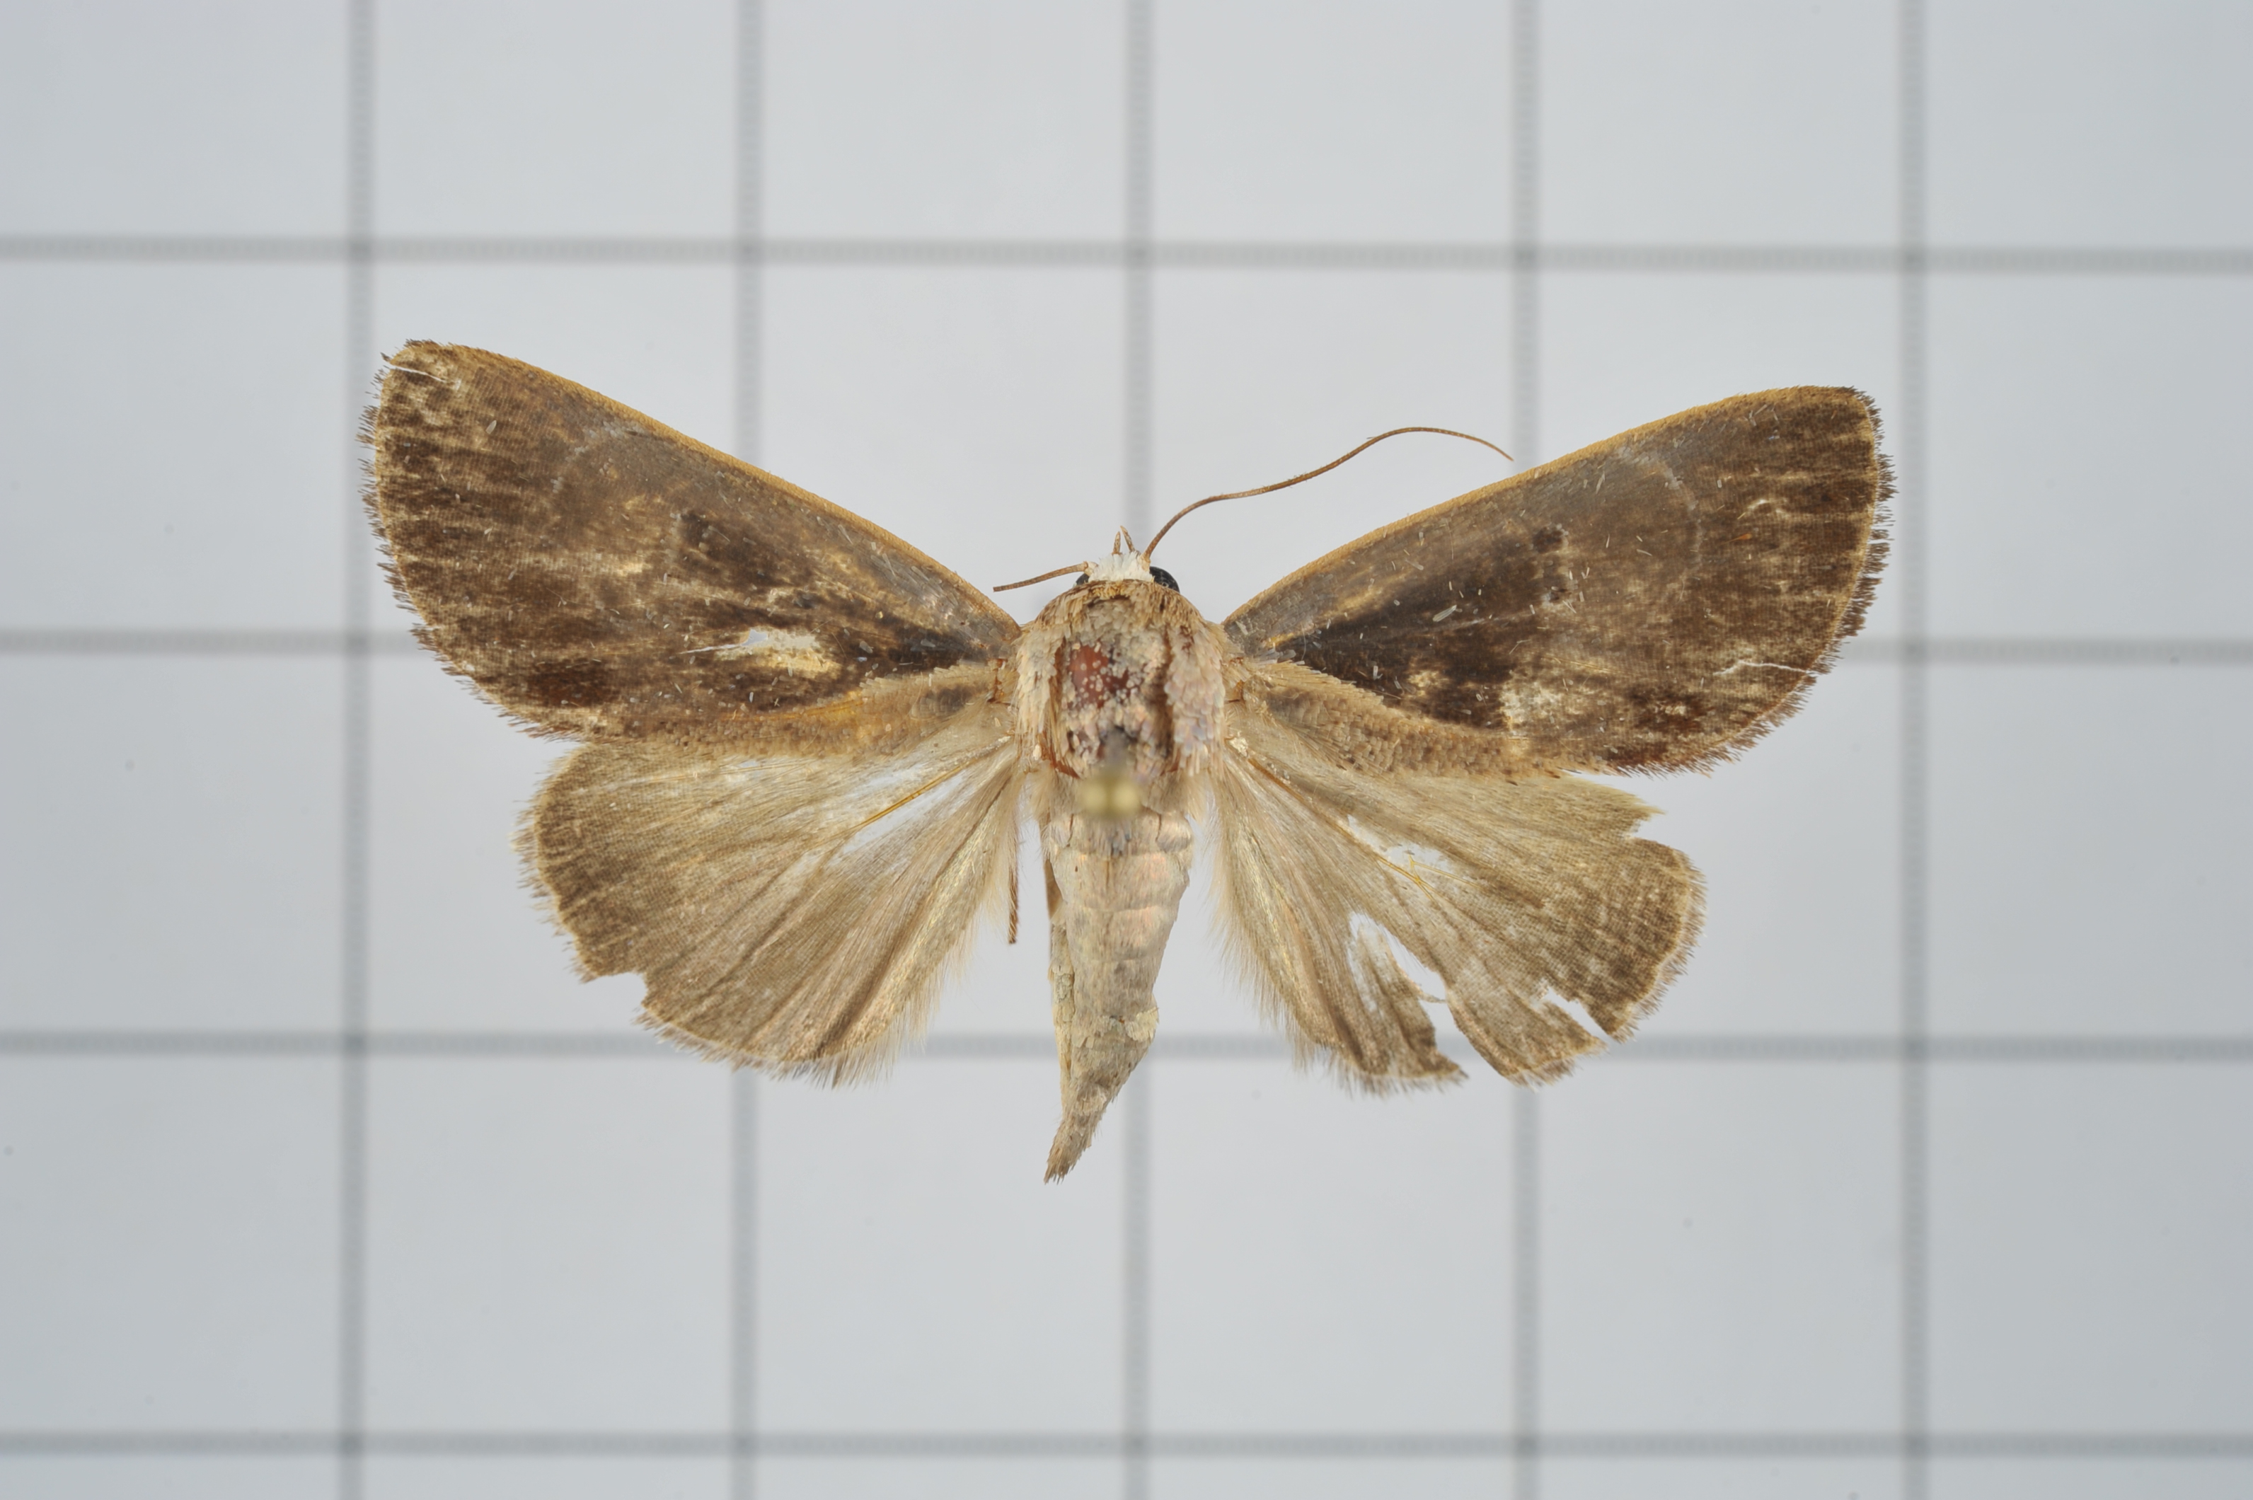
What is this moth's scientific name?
Westermannia elliptica elliptica
